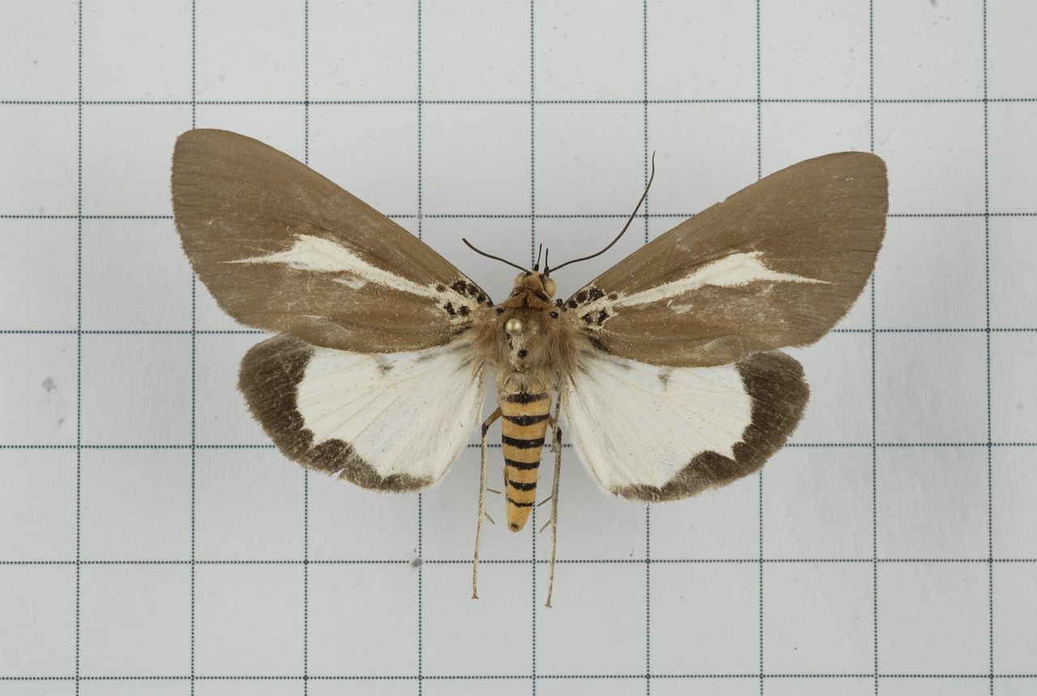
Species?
Asota heliconia zebrina
